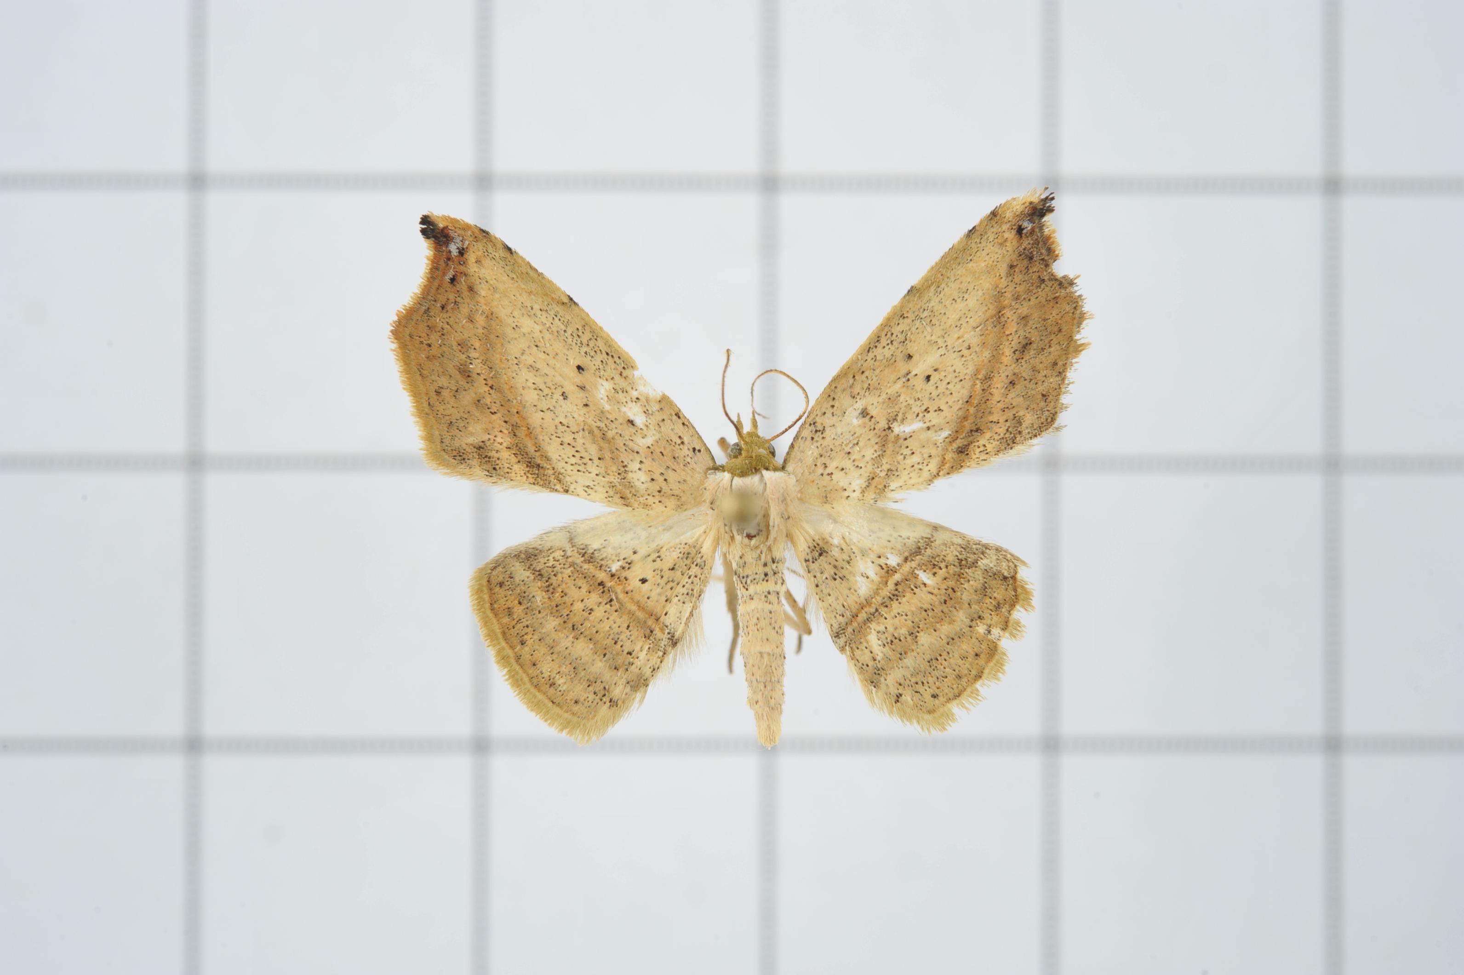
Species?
Corgatha atrifalcis
